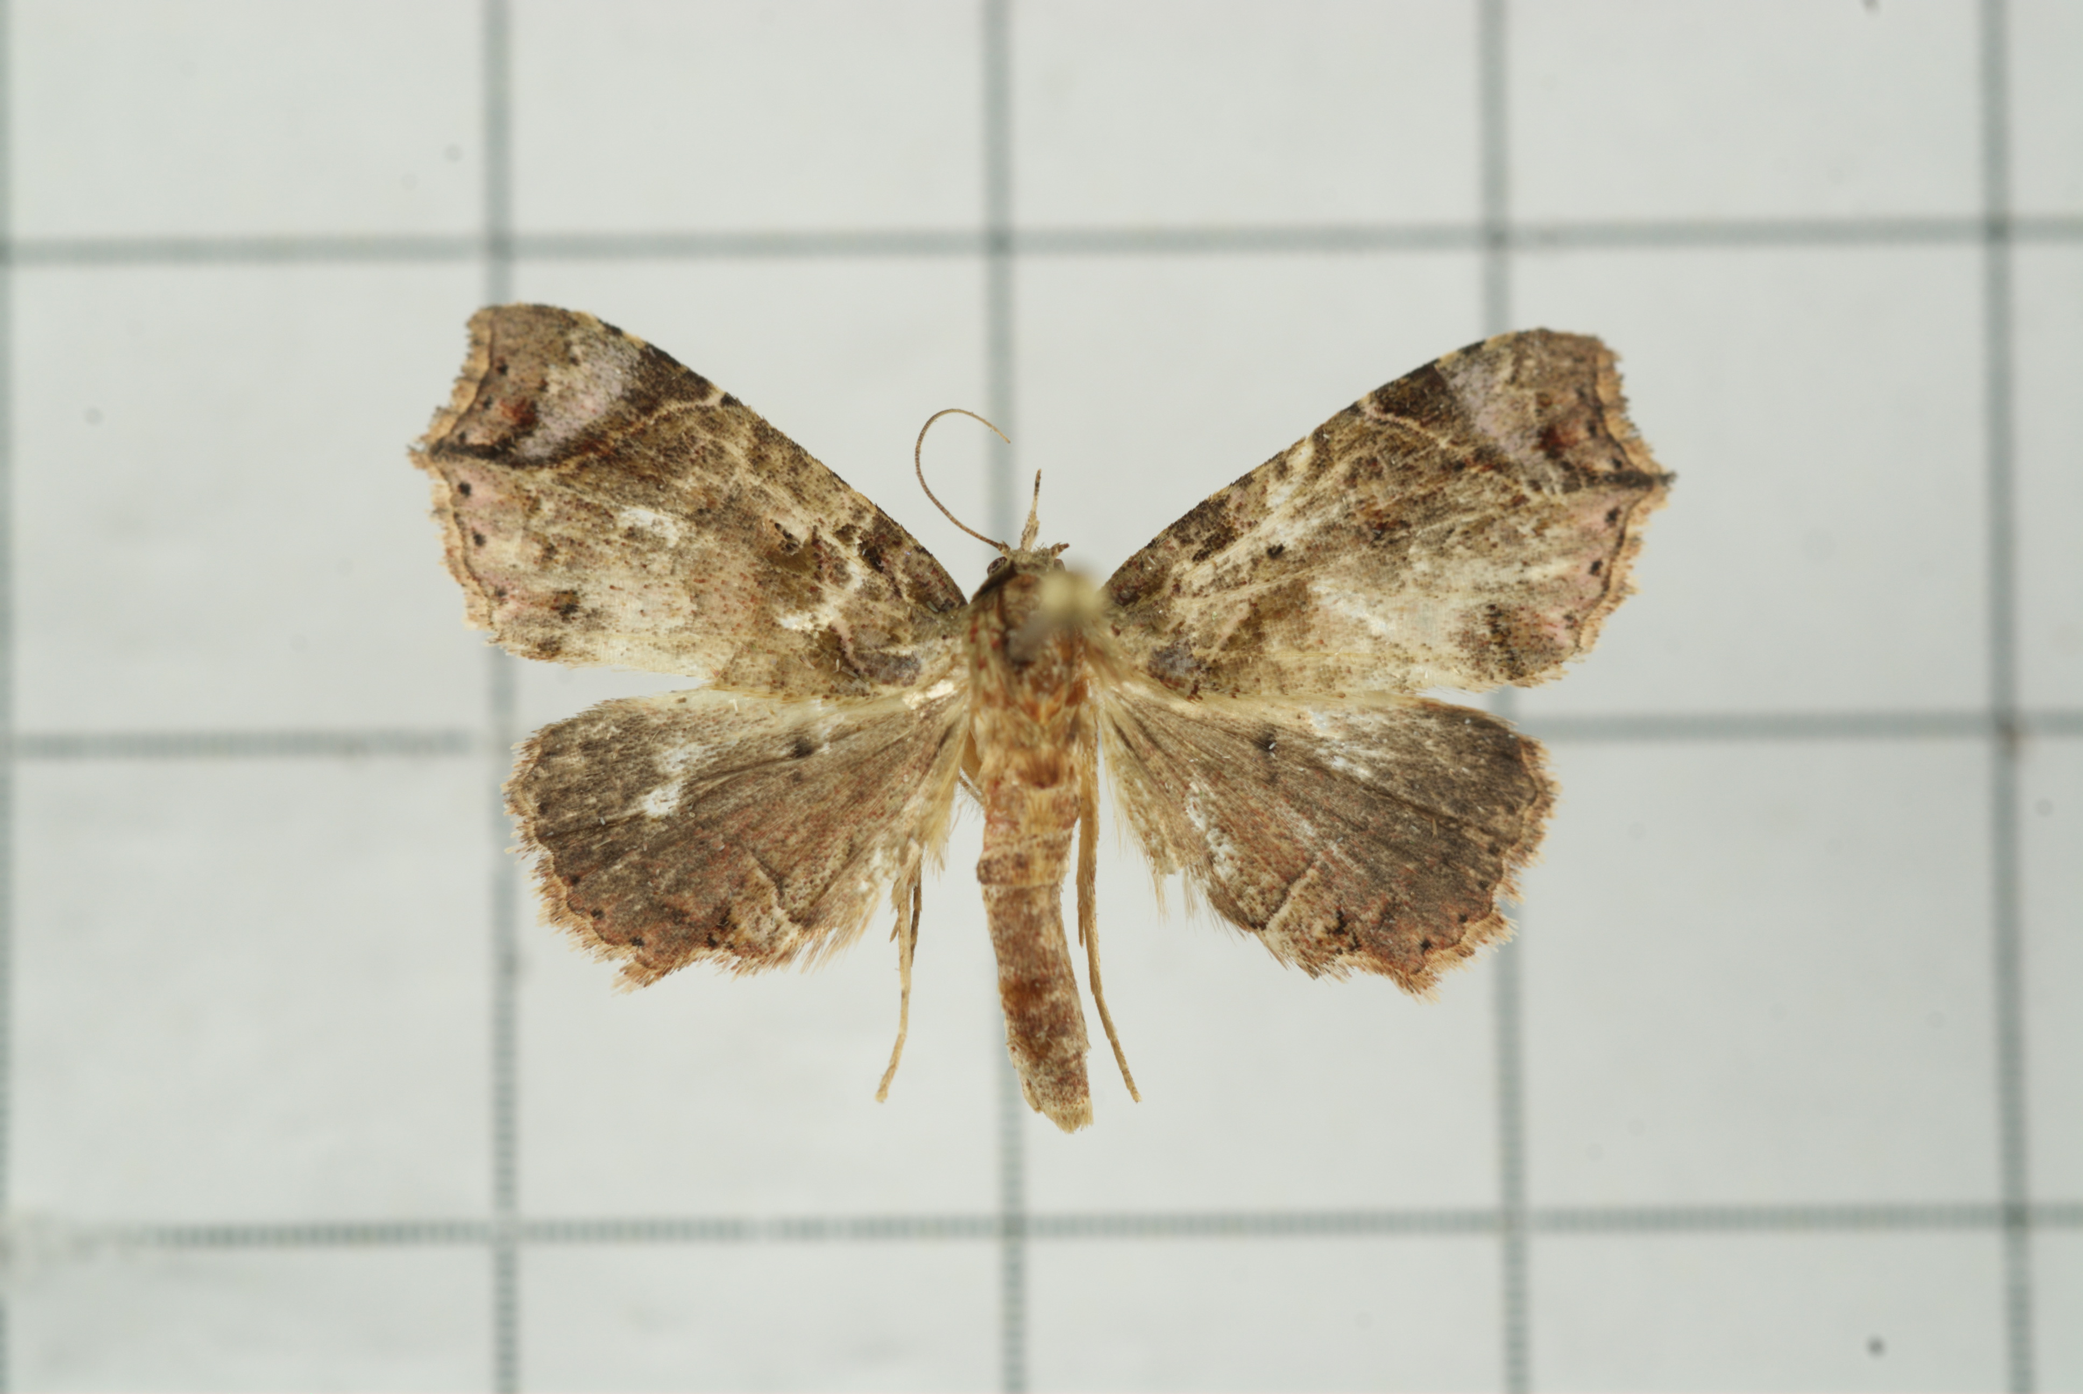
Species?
Parolulis renalis
